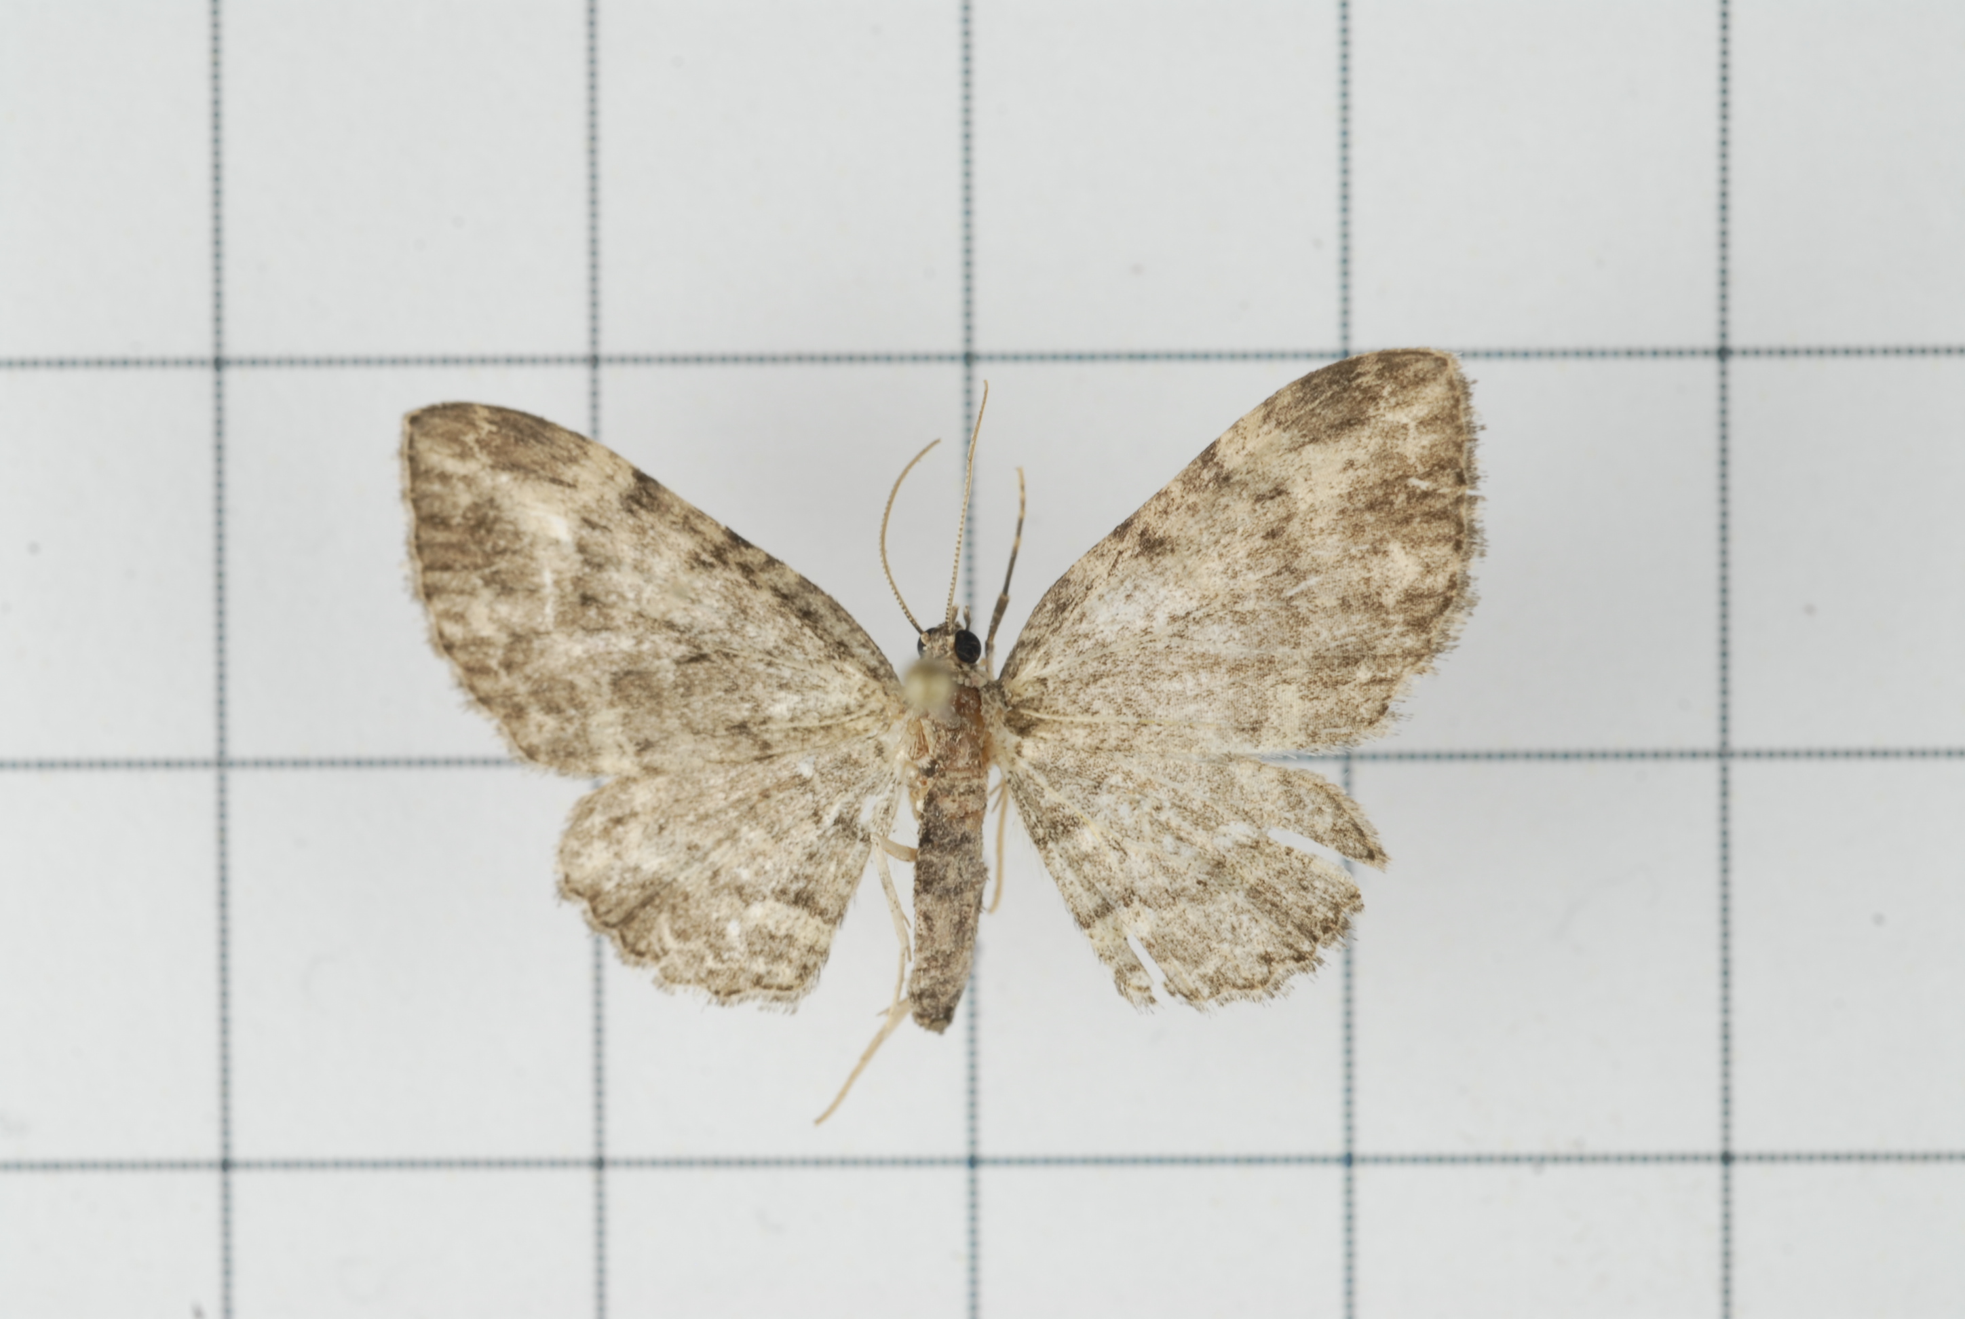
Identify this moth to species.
Pseudocollix hyperythra catalalia
